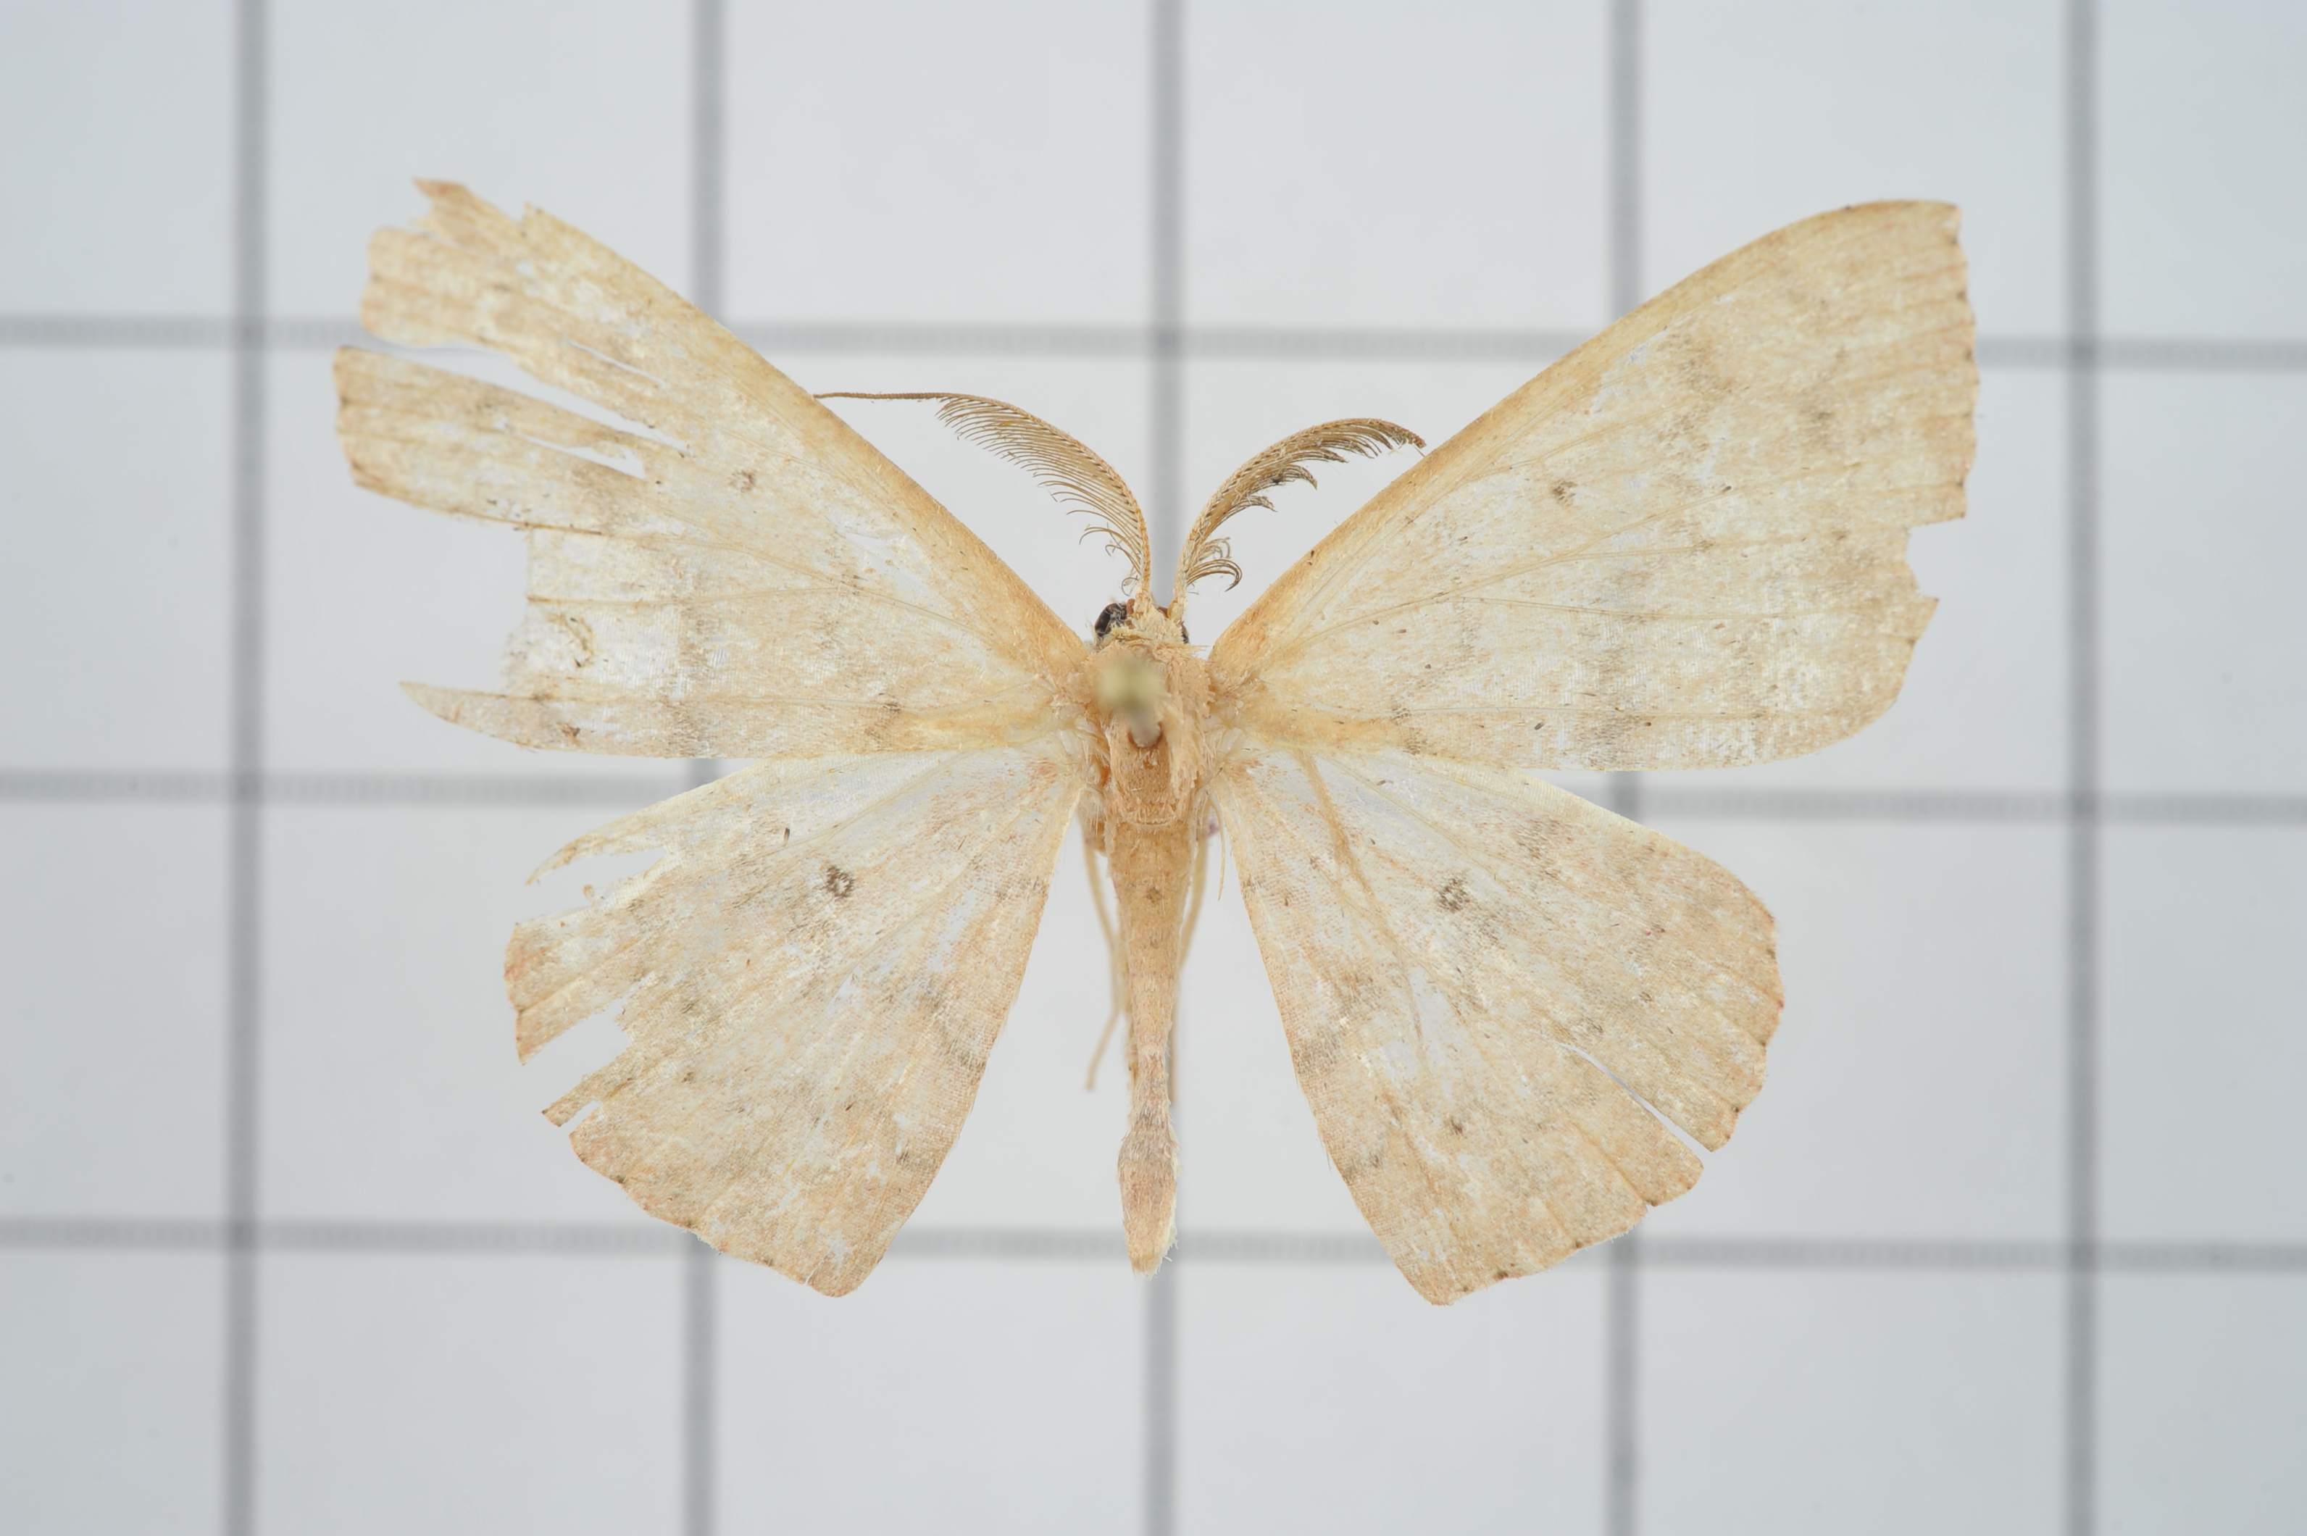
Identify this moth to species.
Organopoda carnearia carnearia
